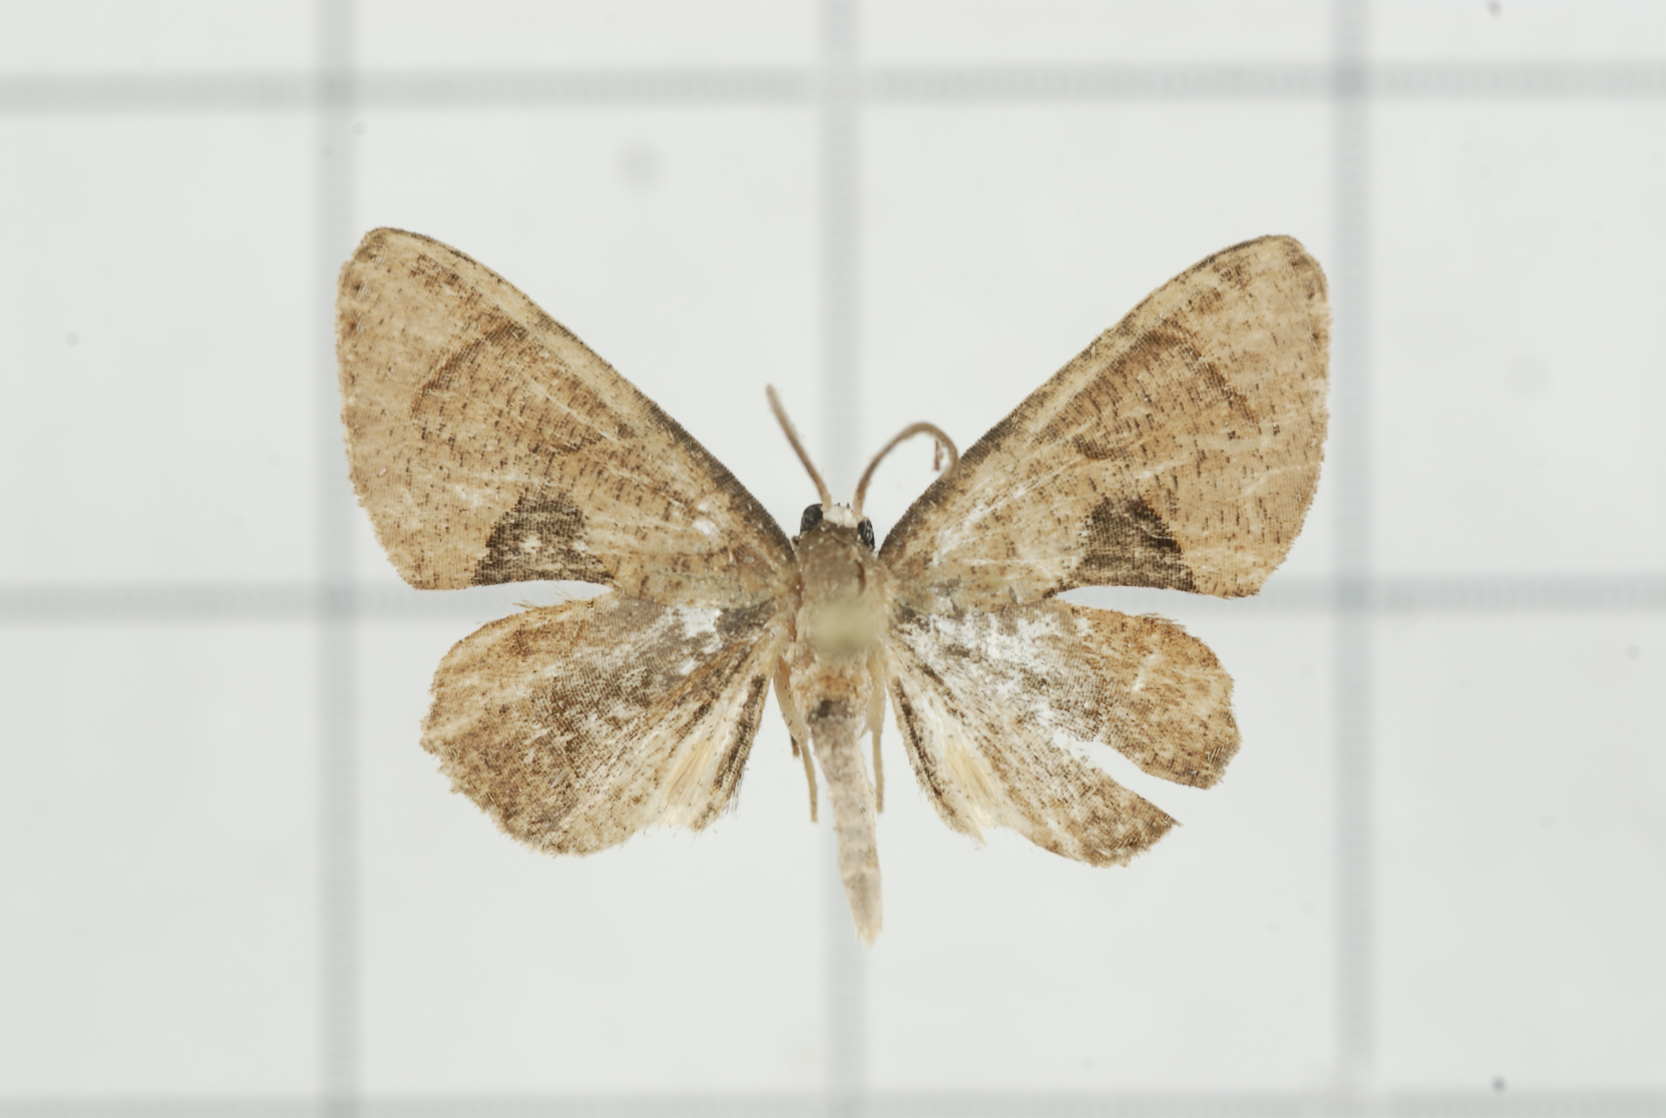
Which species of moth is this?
Phazaca kosemponicola
